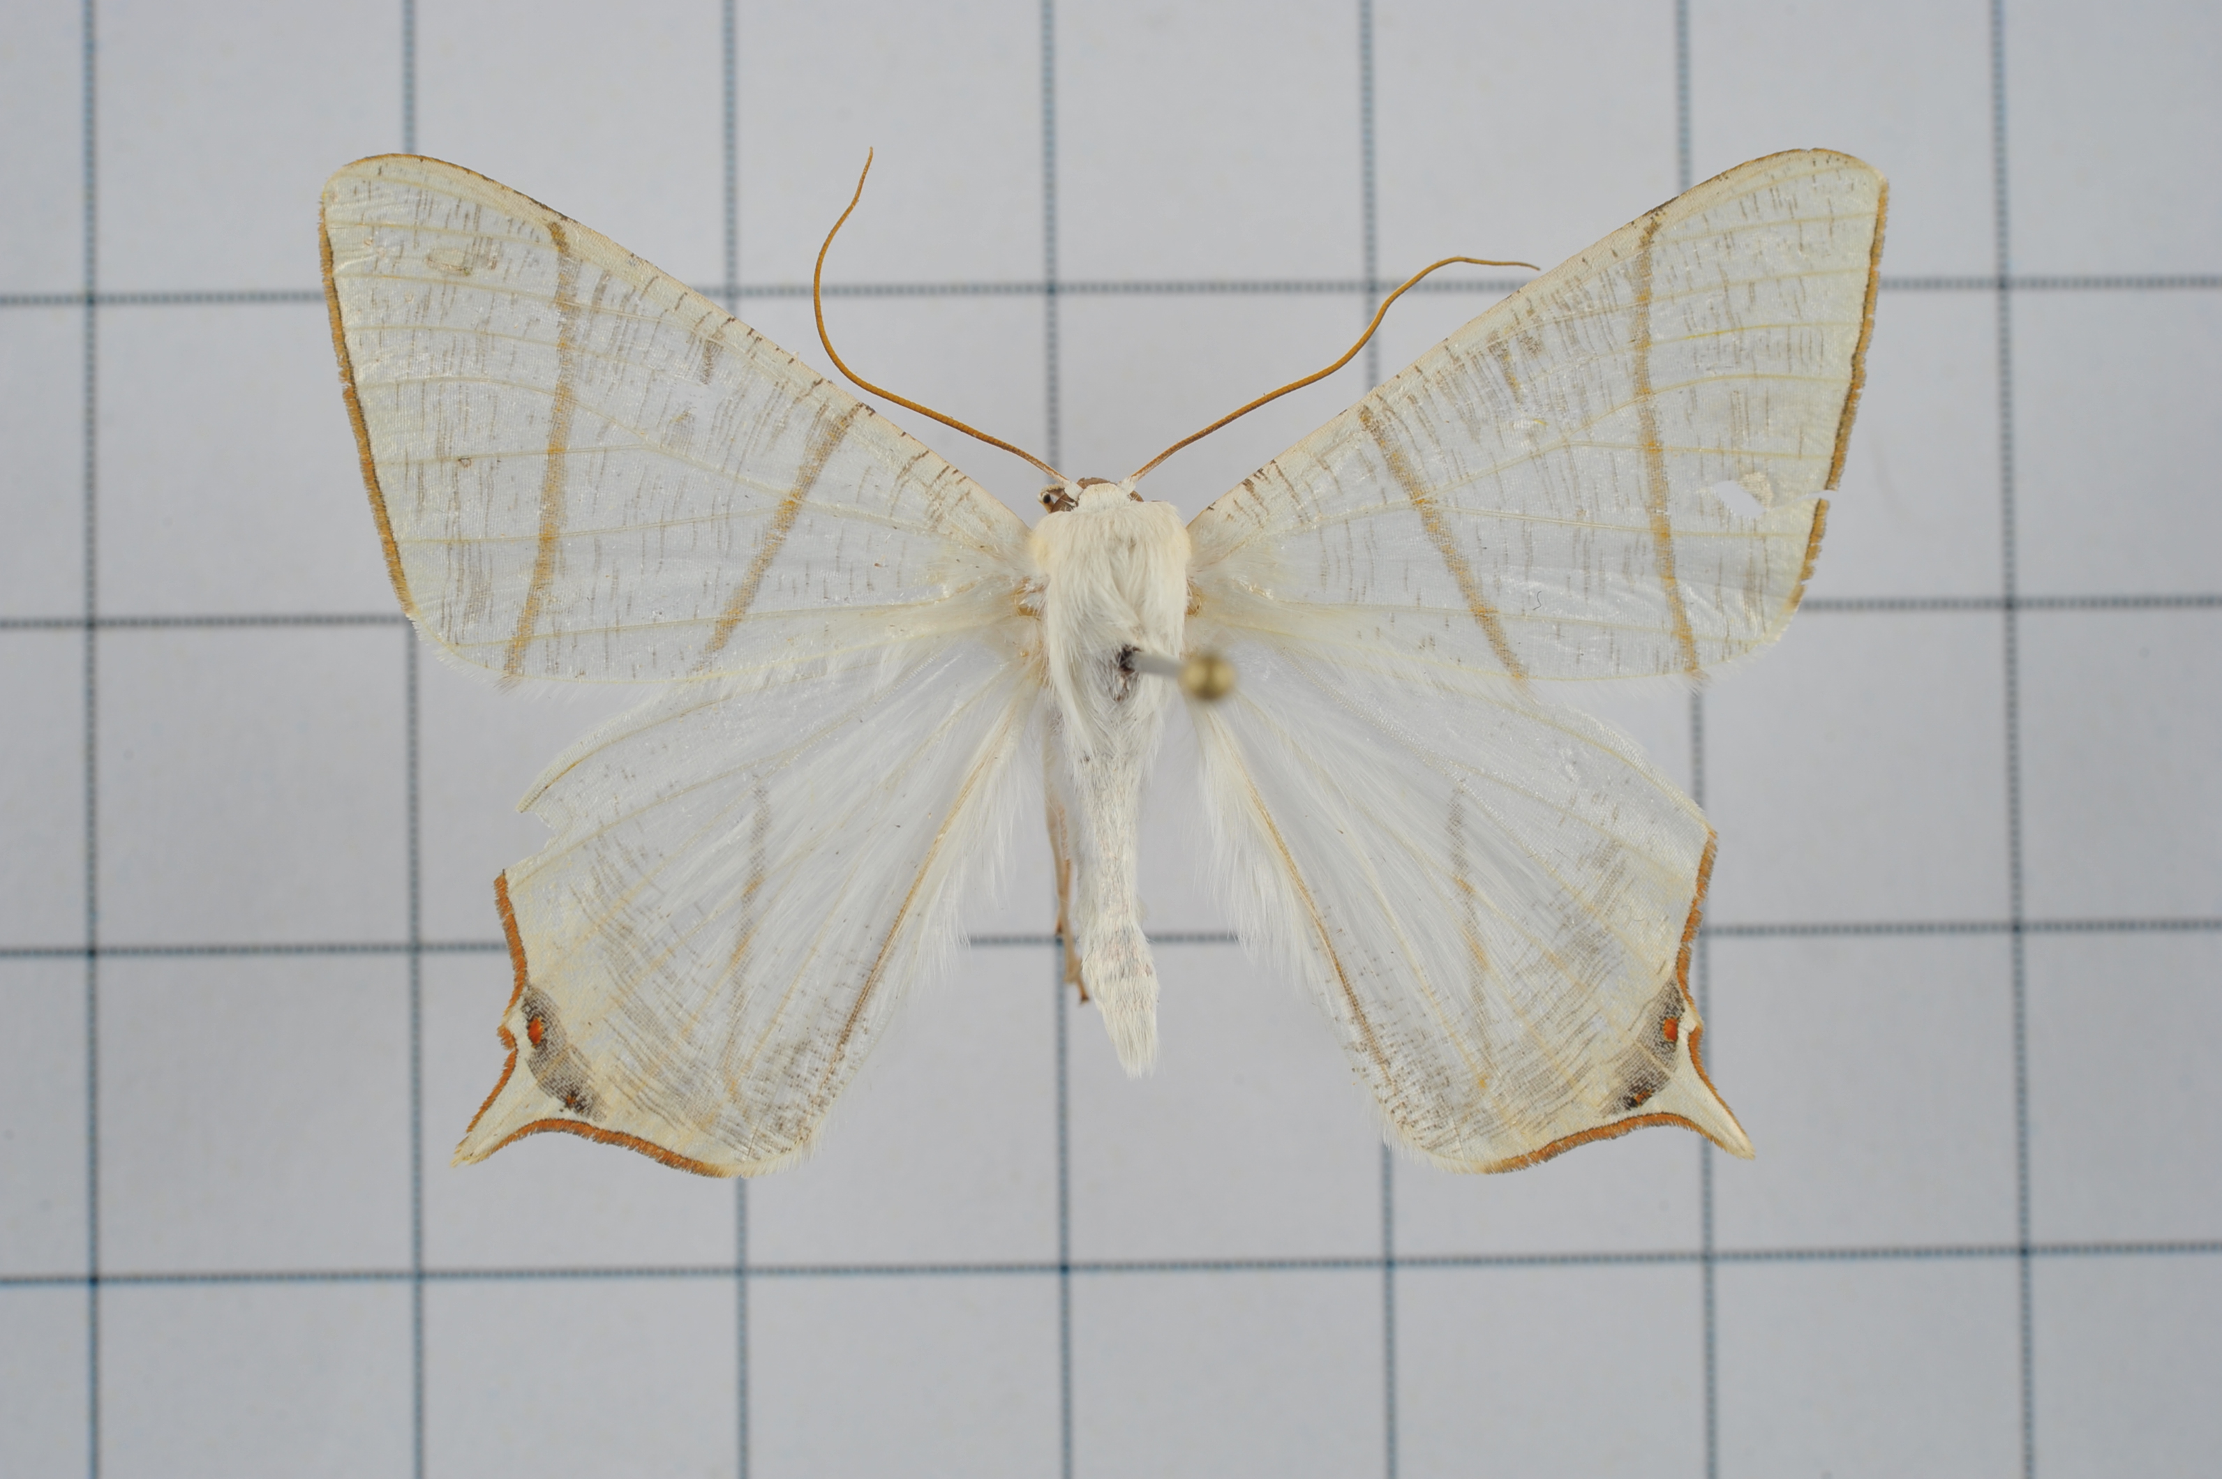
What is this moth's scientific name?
Ourapteryx changi
